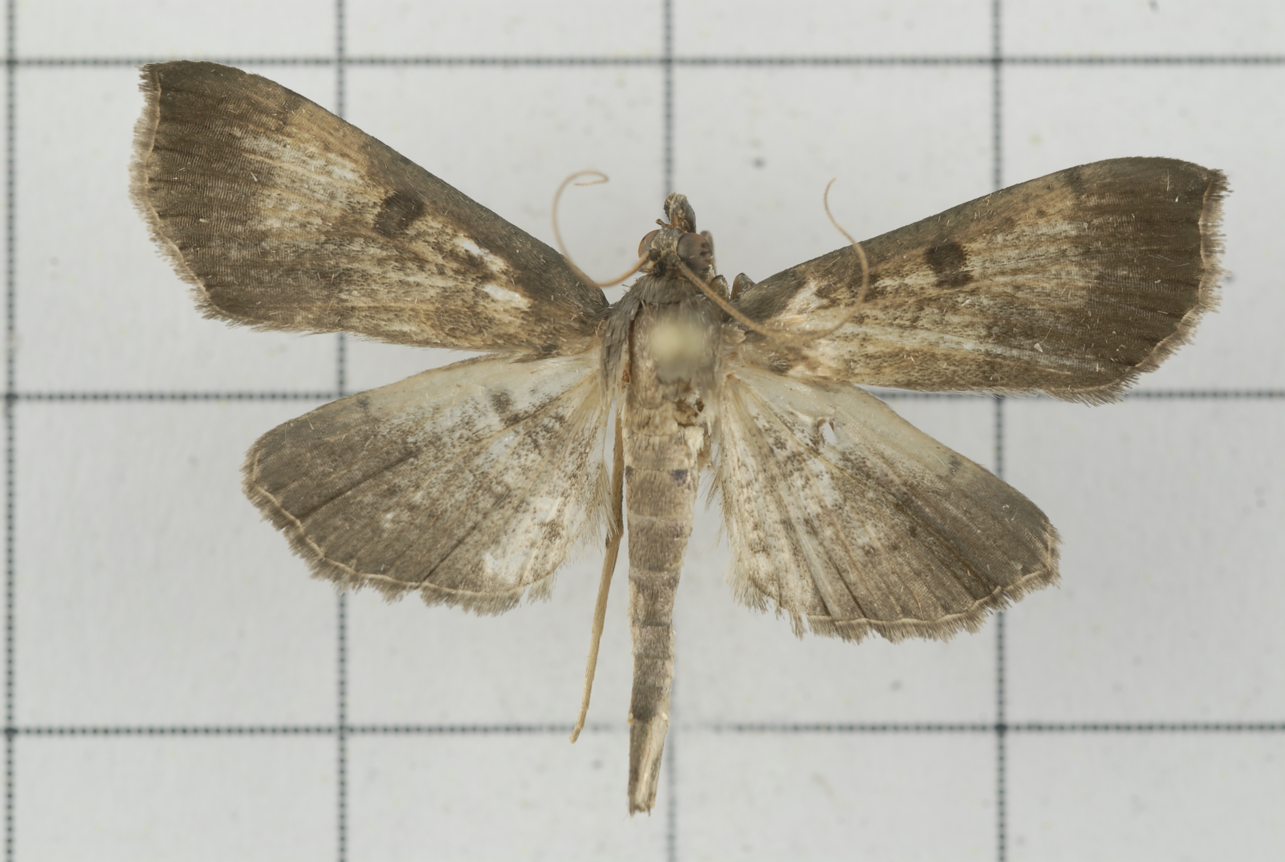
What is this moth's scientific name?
Ceratarcha umbrosa
